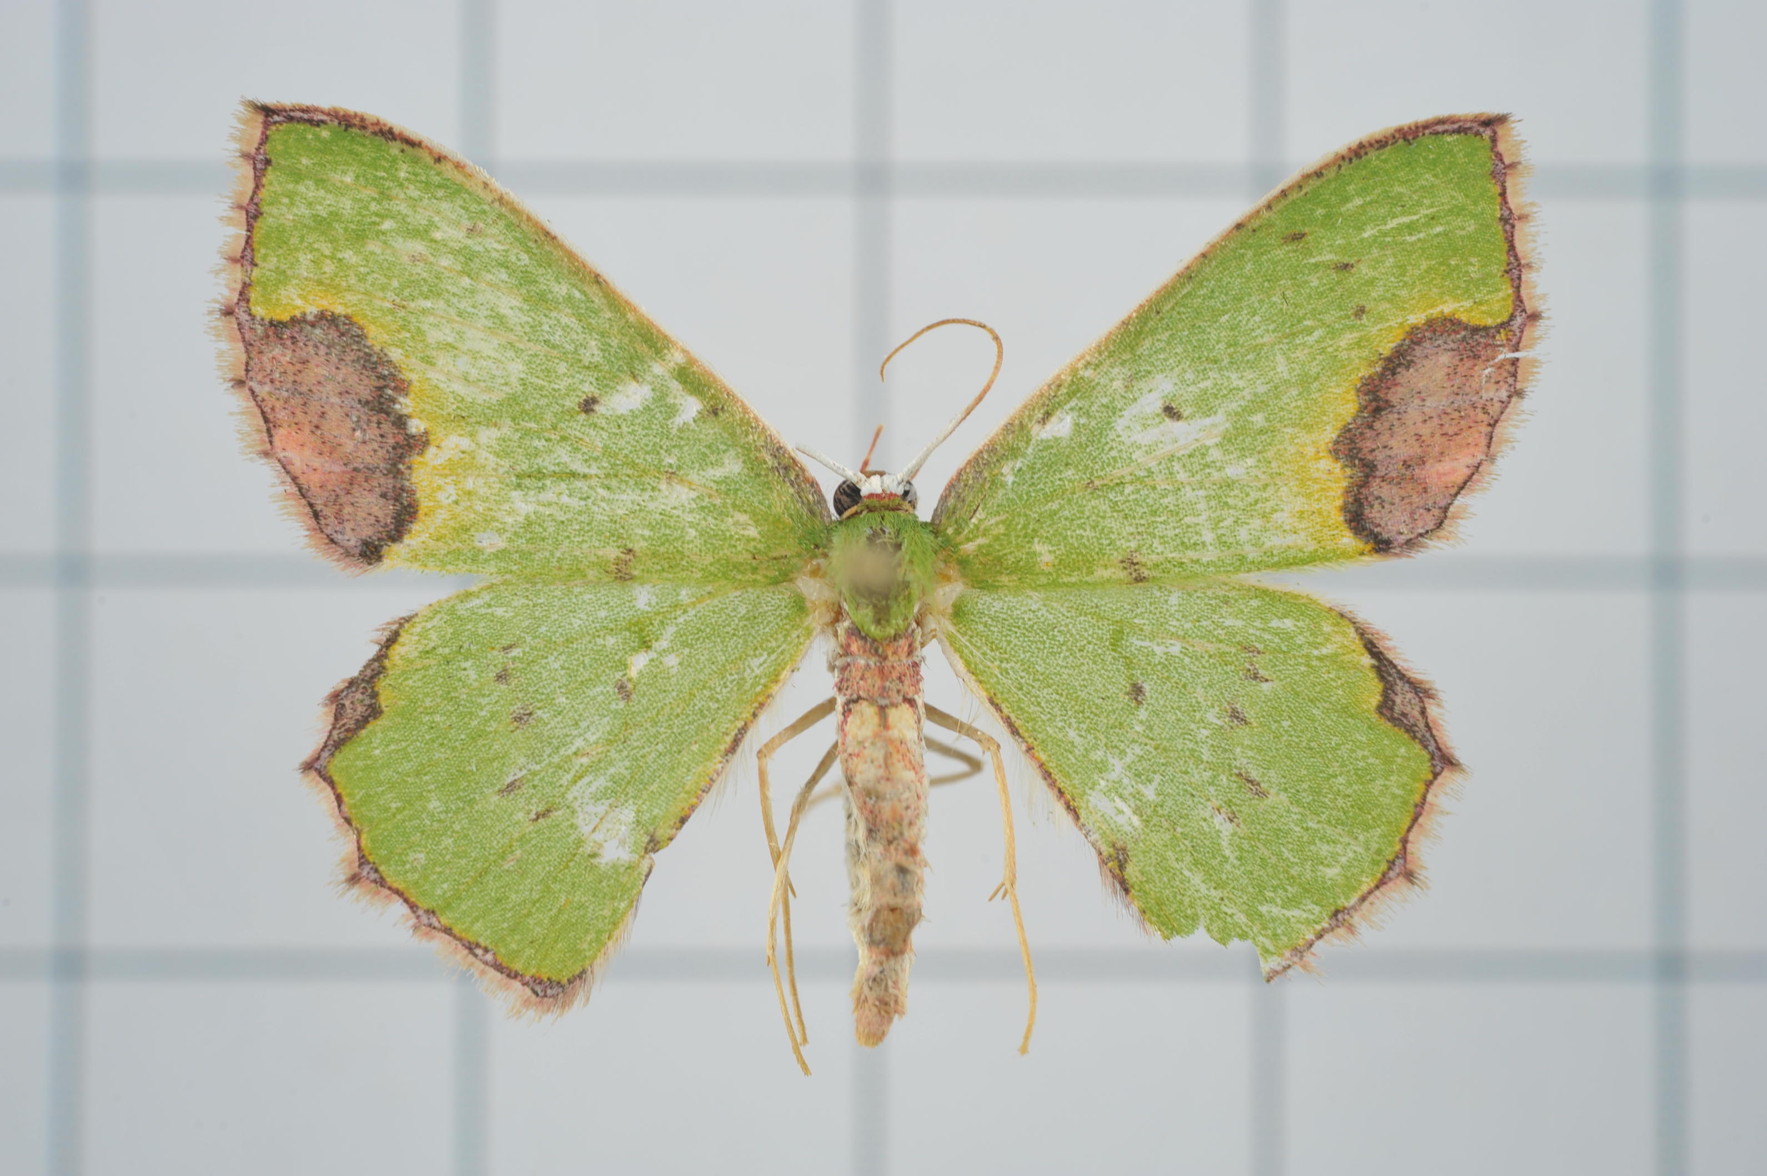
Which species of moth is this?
Spaniocentra hollowayi
